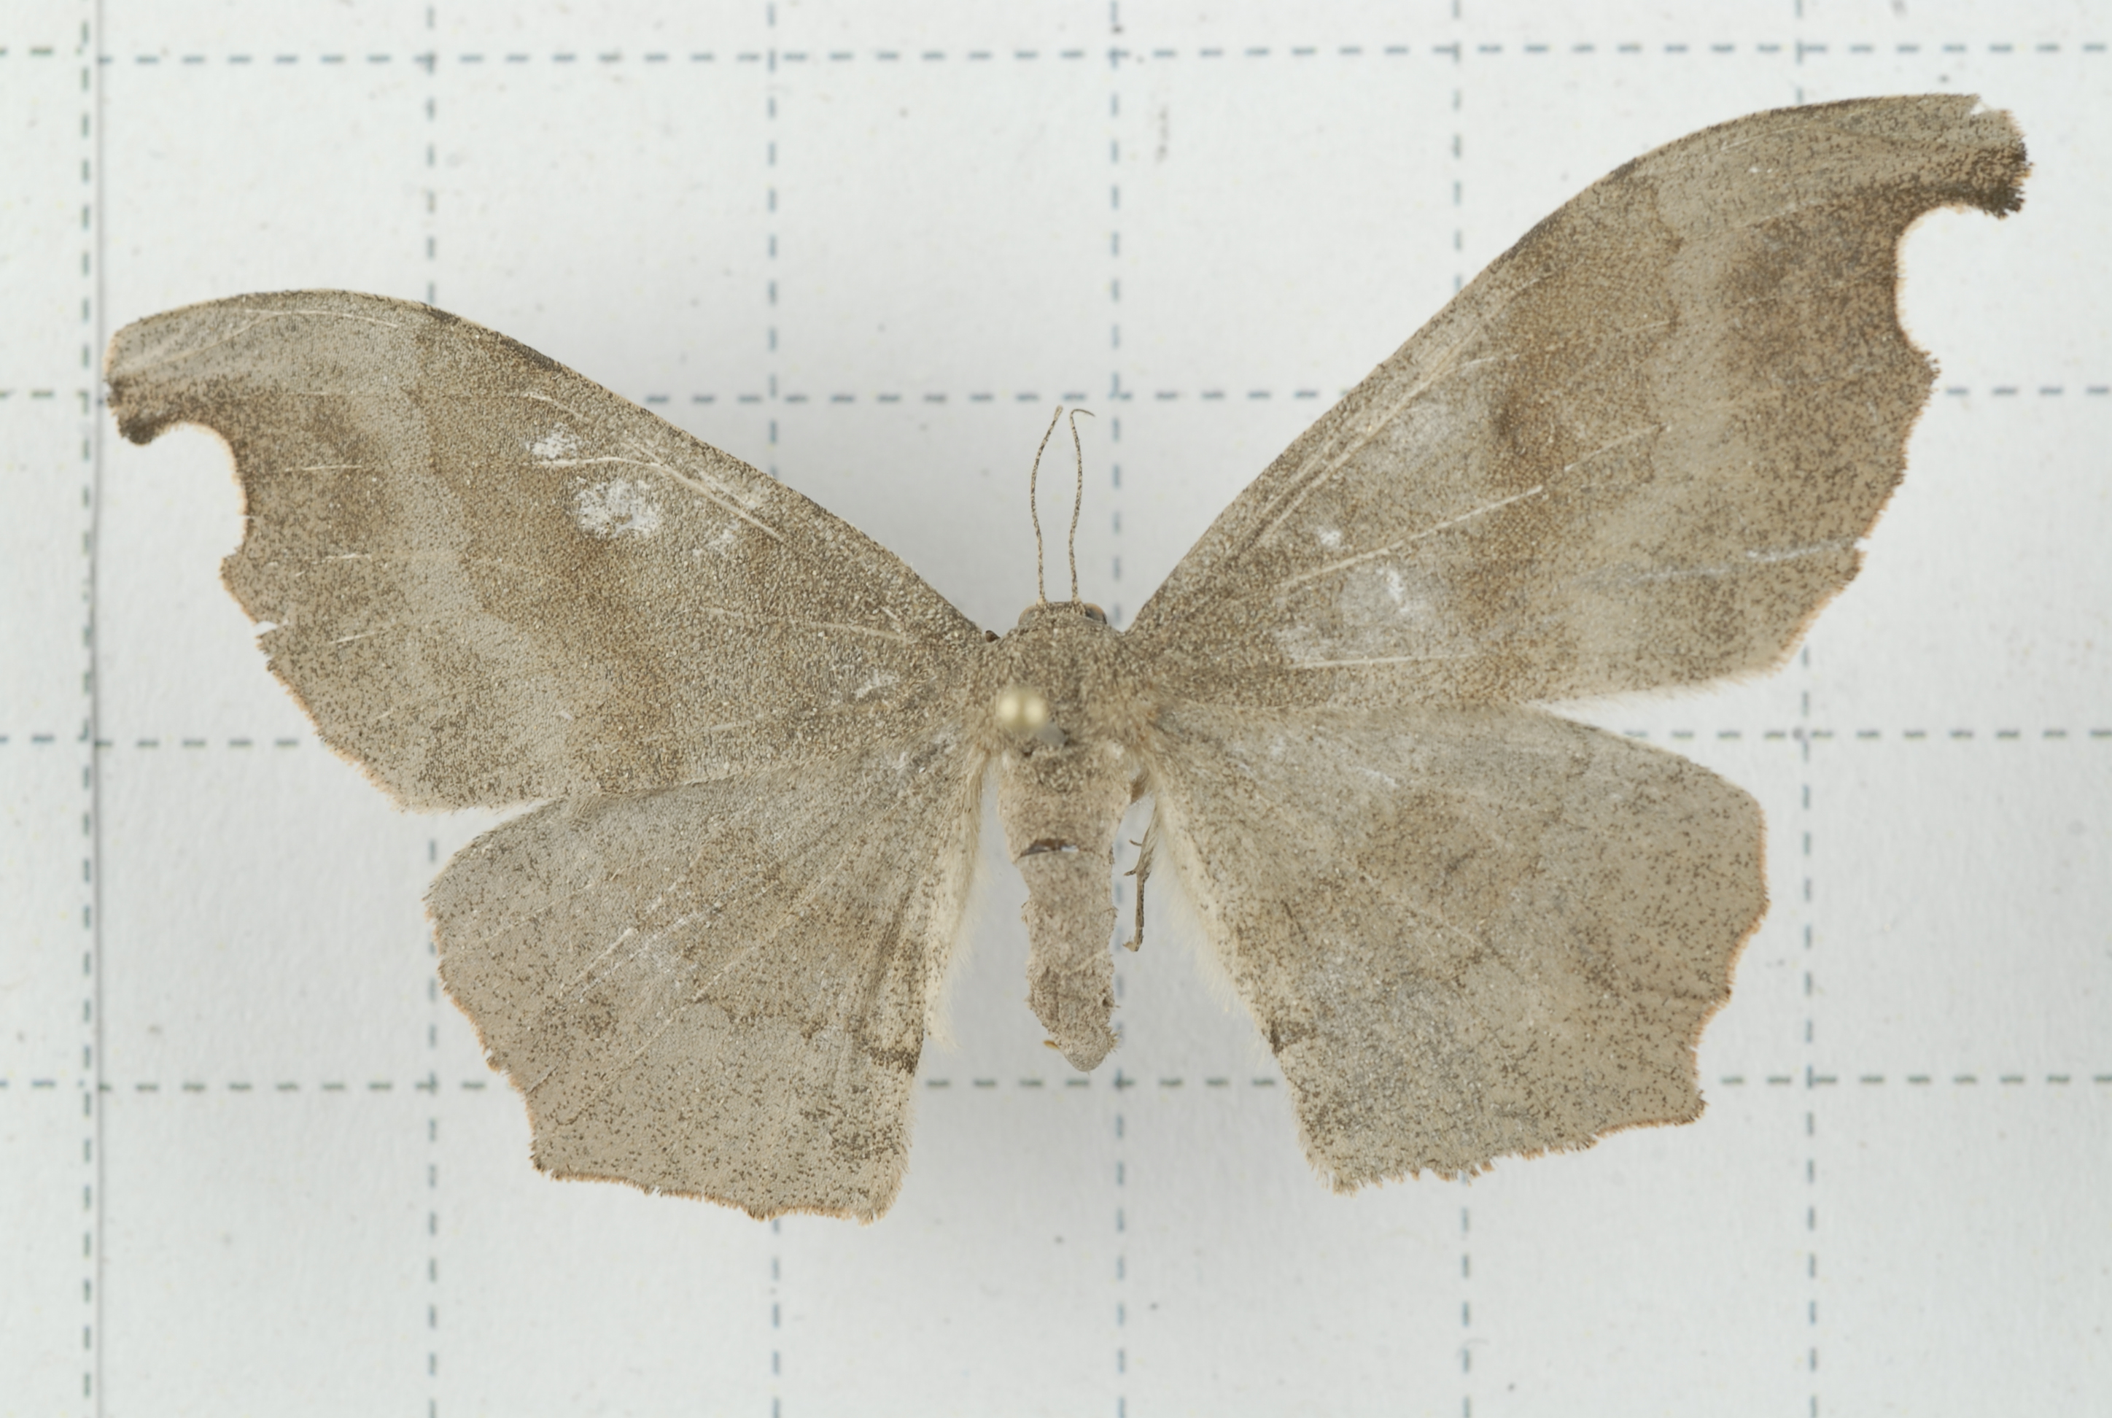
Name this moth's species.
Hyposidra talaca talaca
